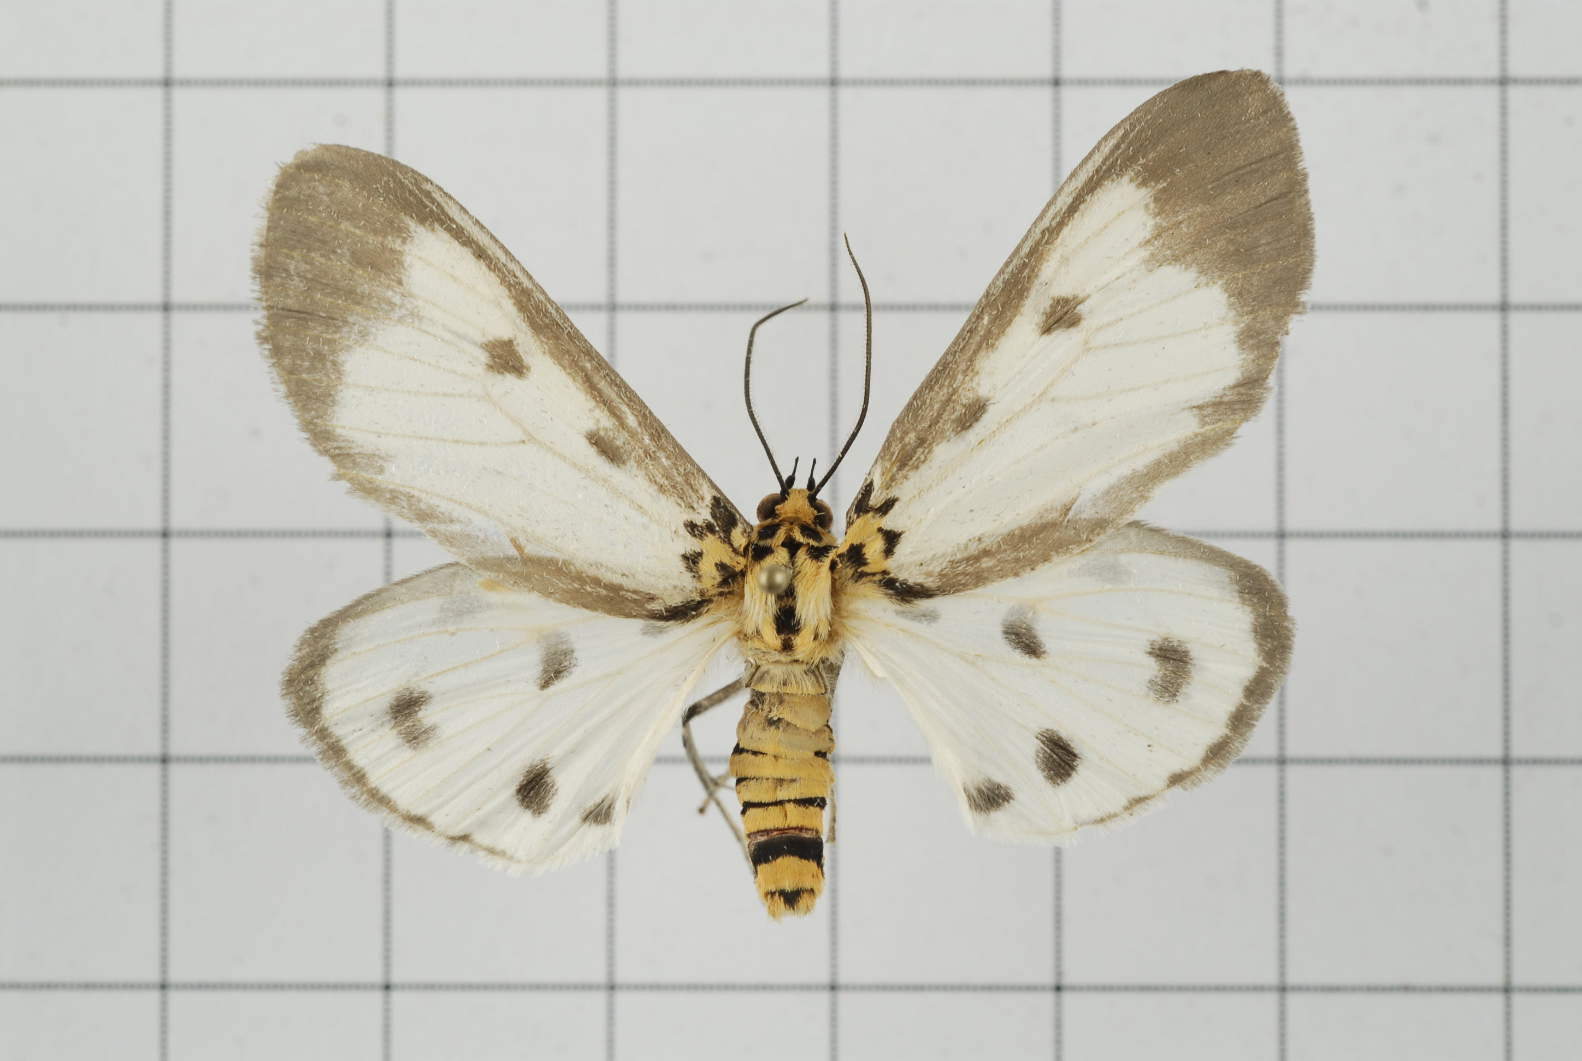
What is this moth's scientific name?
Asota plana lacteata
